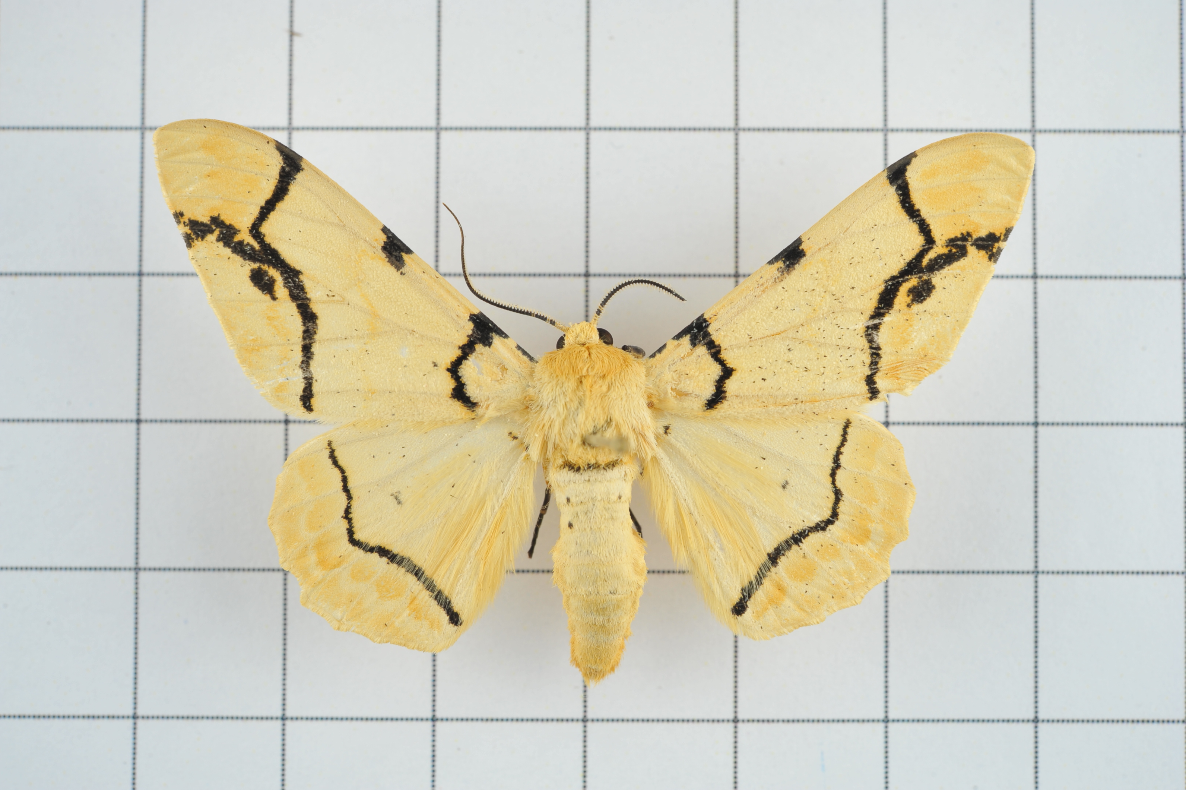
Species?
Biston perclara
